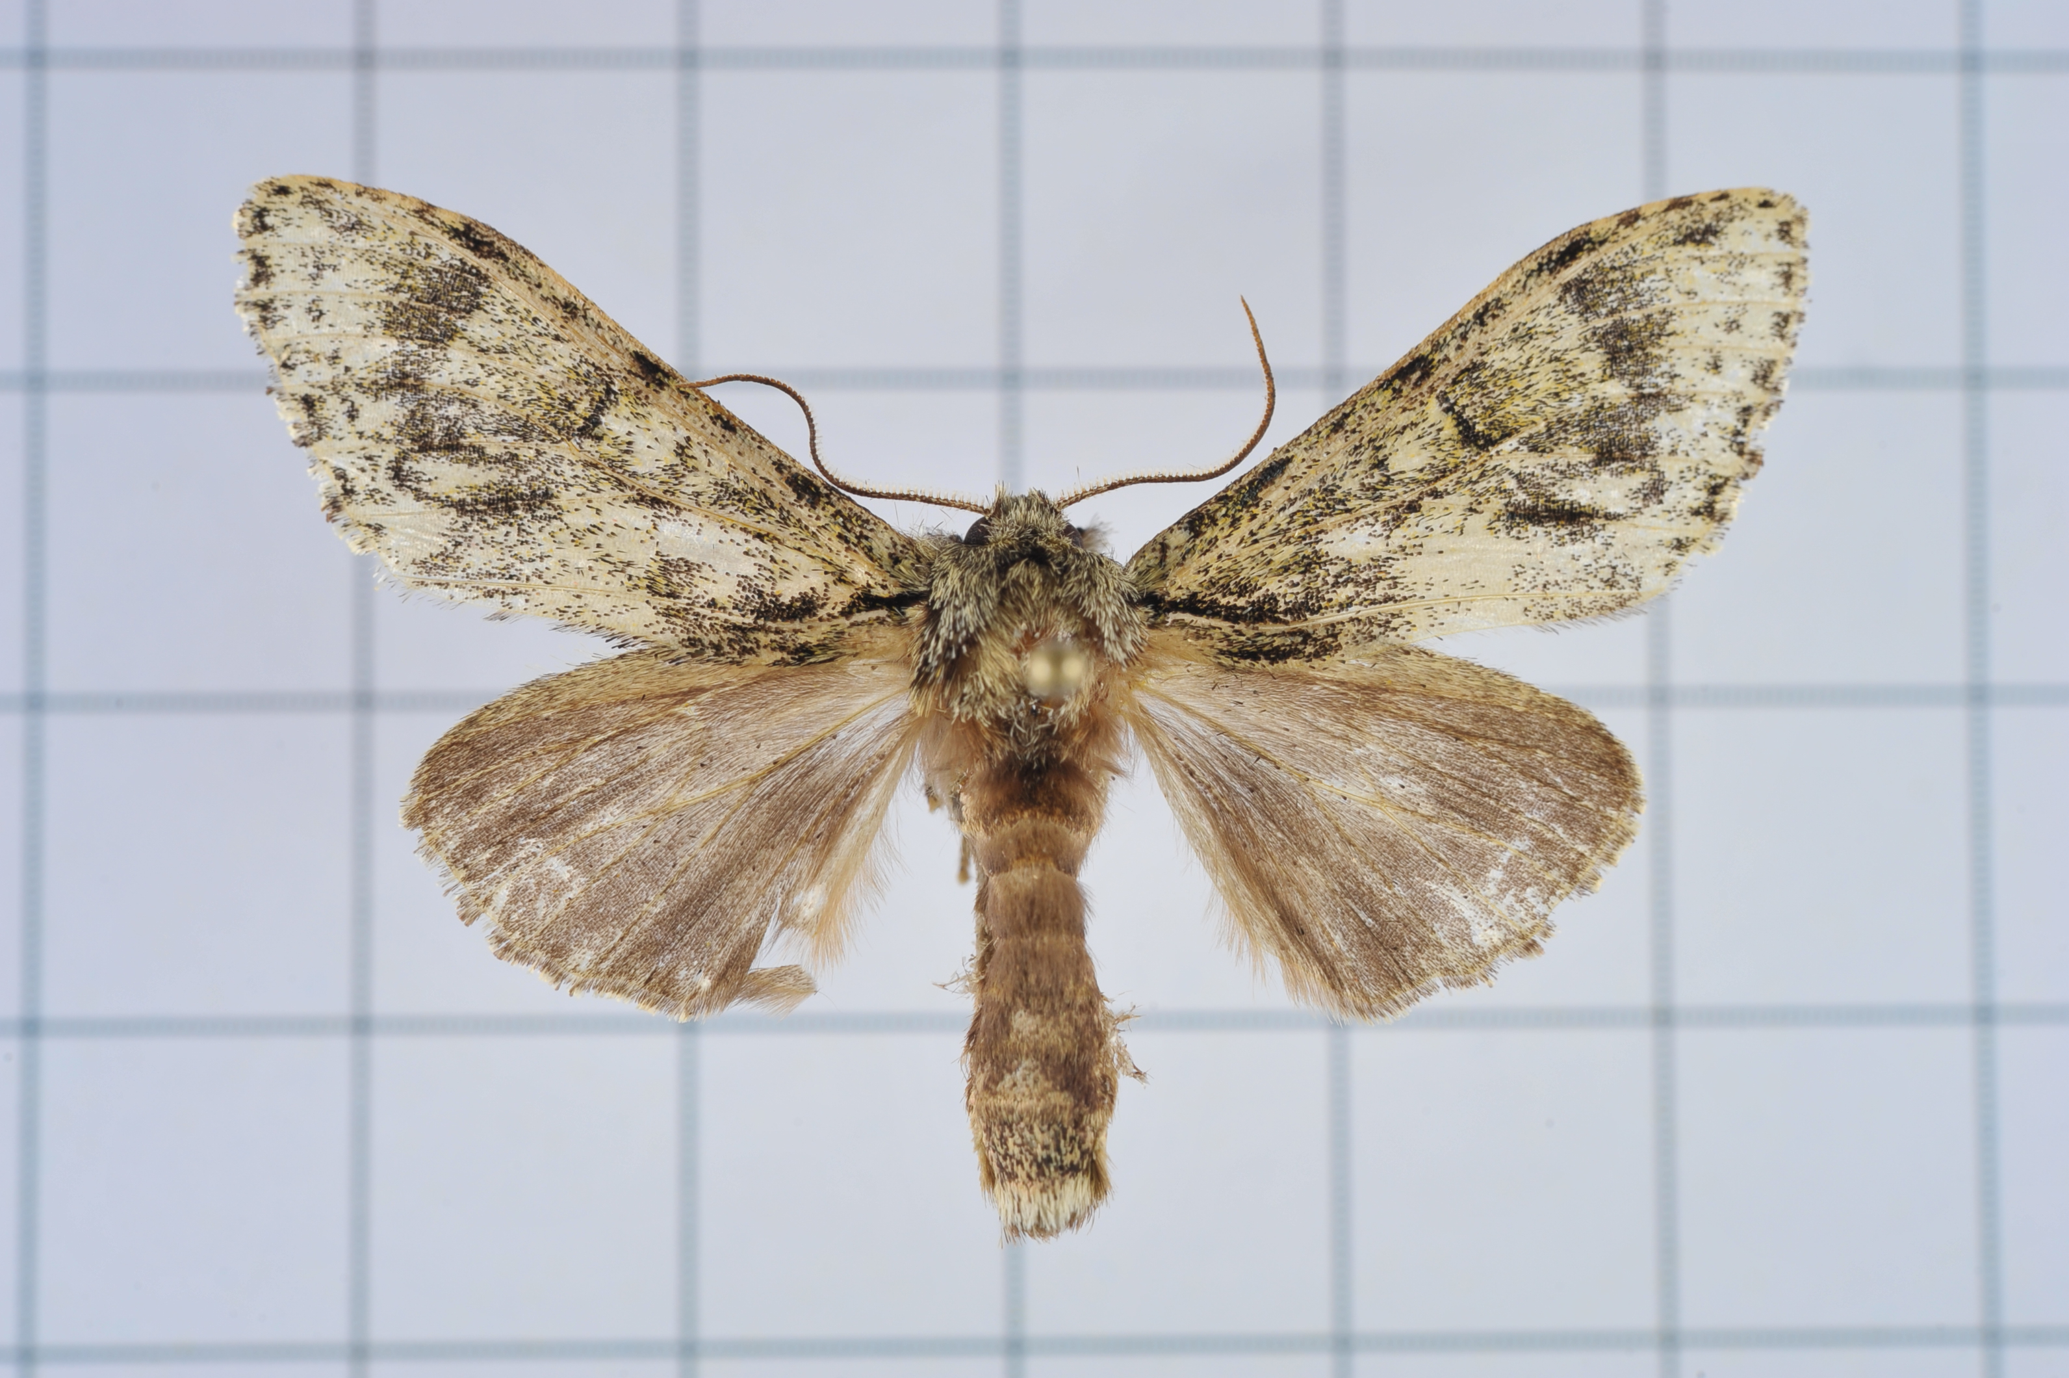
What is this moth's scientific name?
Pheosiopsis cinerea formosana
